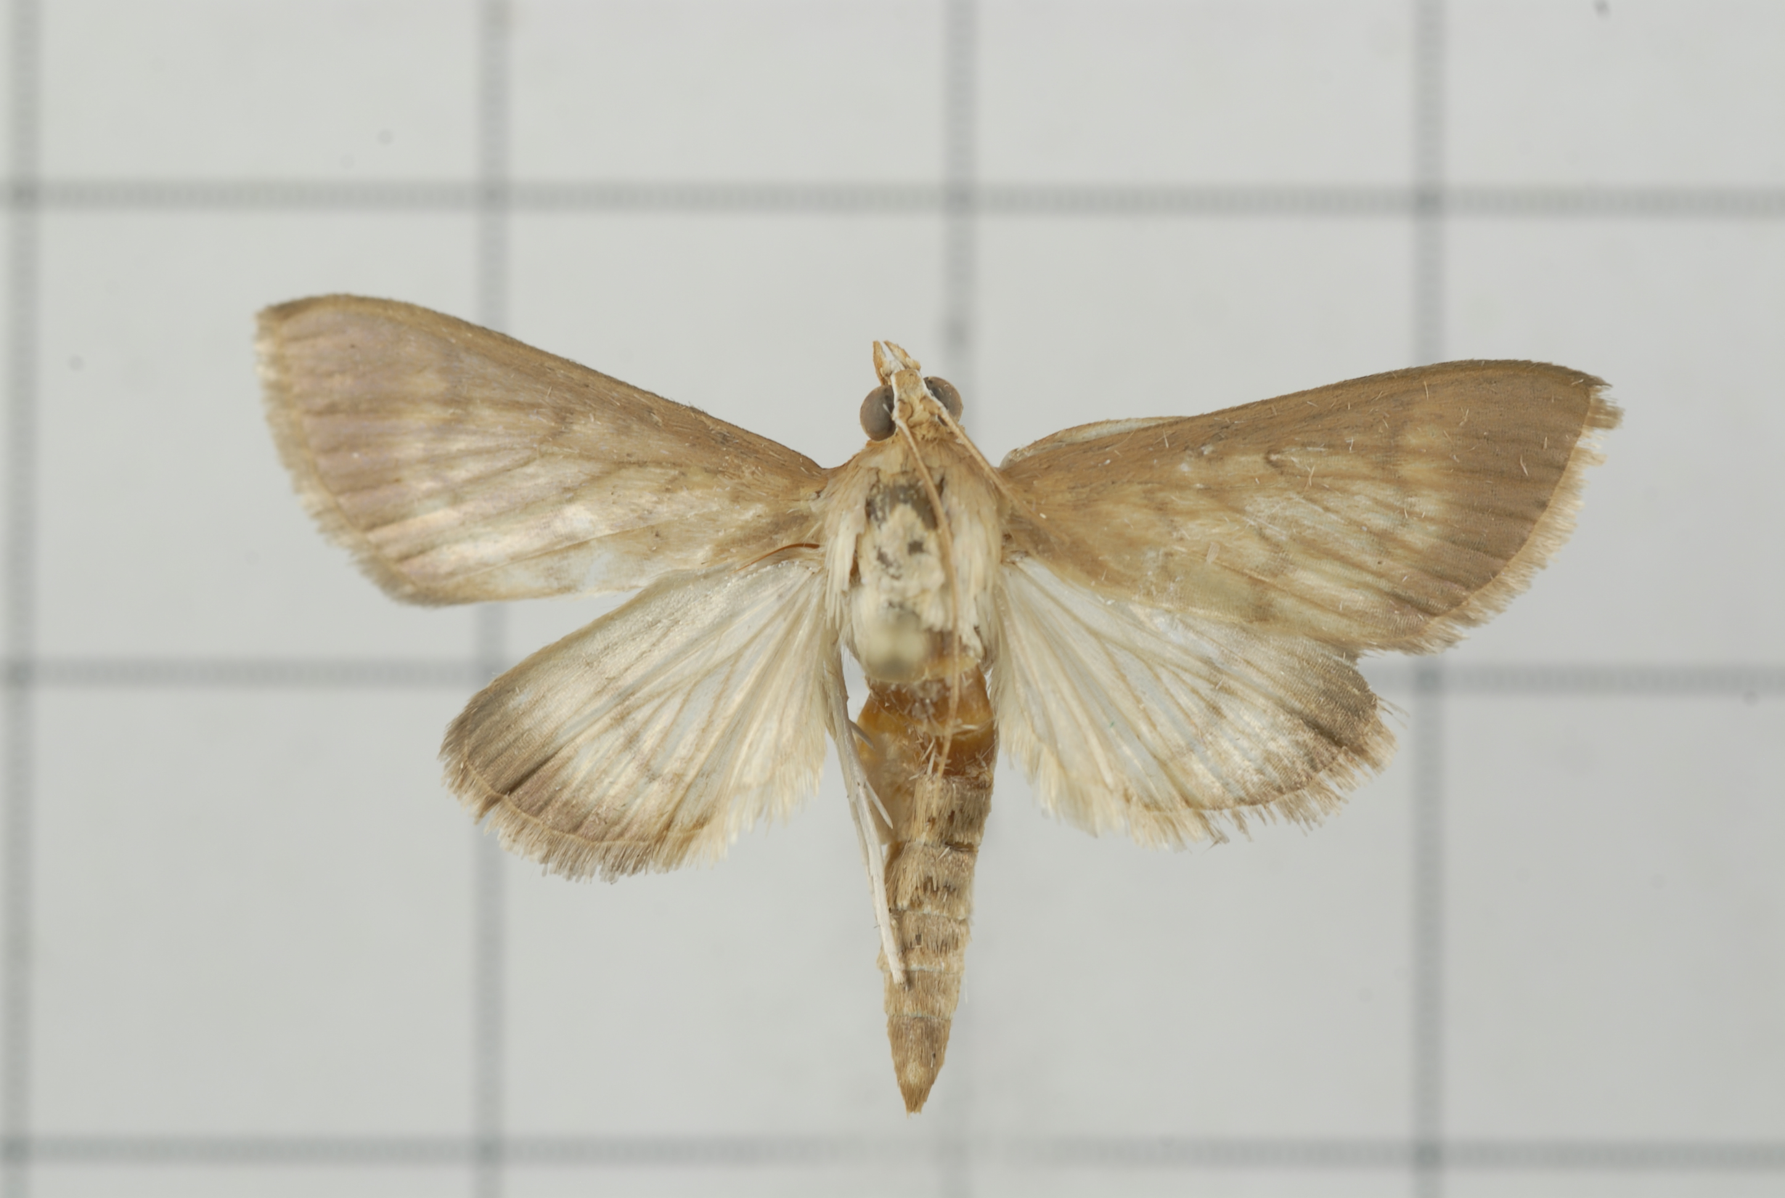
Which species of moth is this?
Crypsiptya coclesalis
